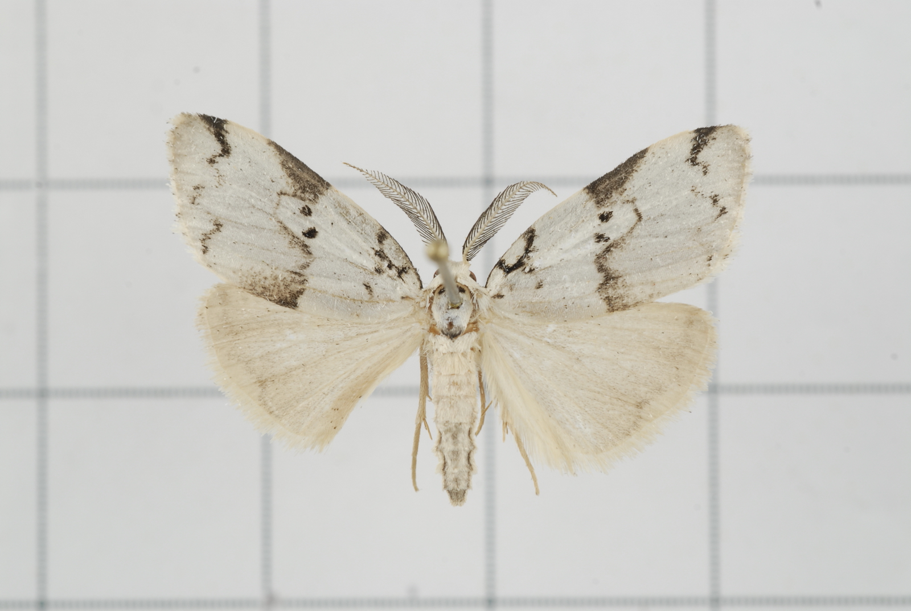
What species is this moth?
Eugoa sinuata
